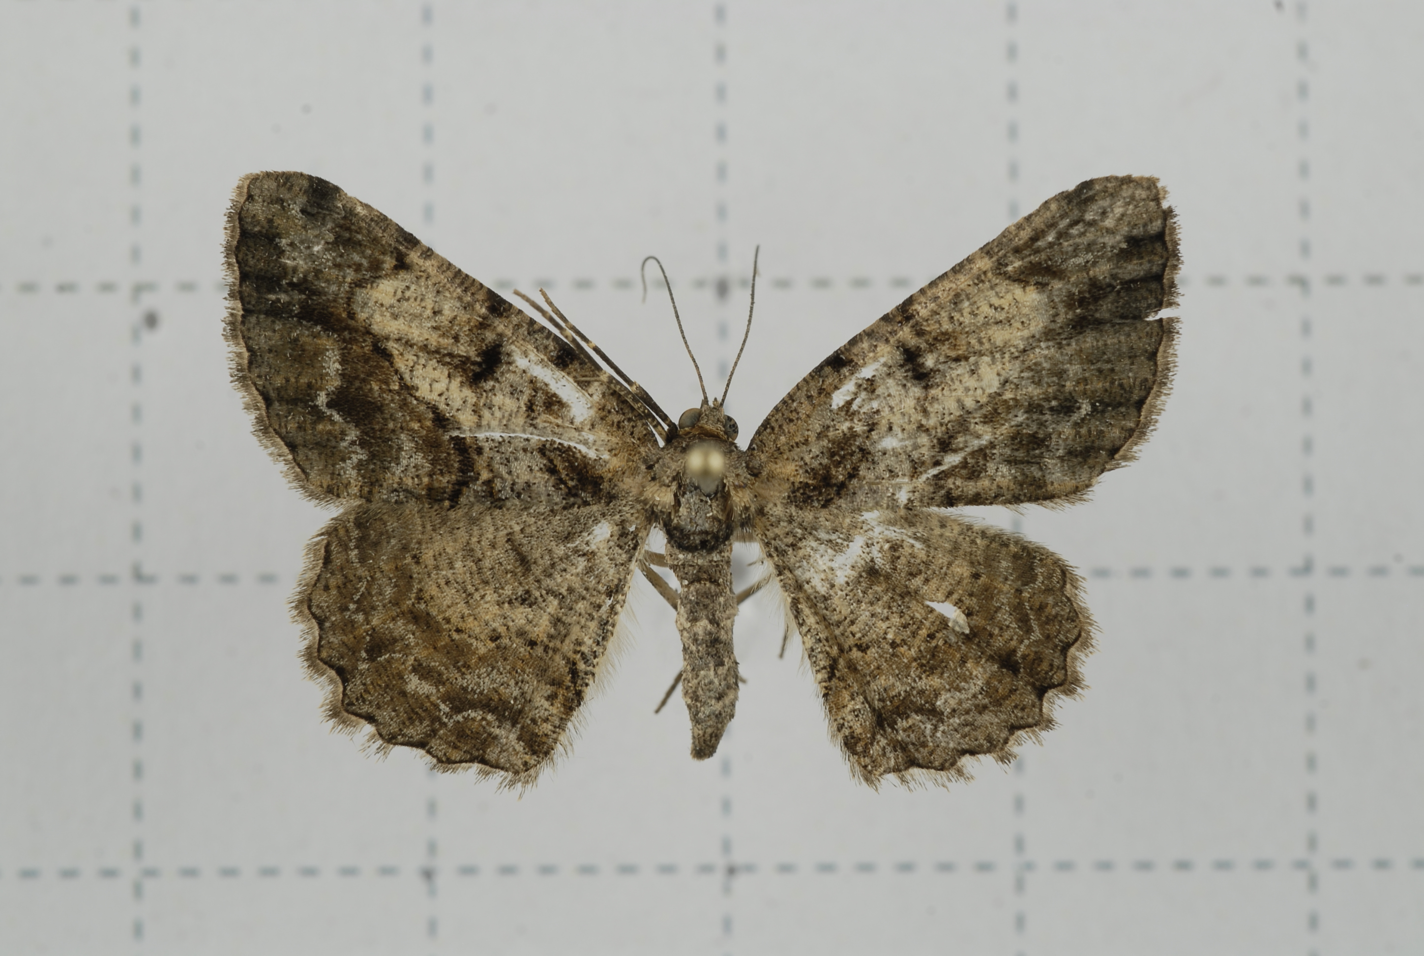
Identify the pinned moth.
Psilalcis pulveraria
